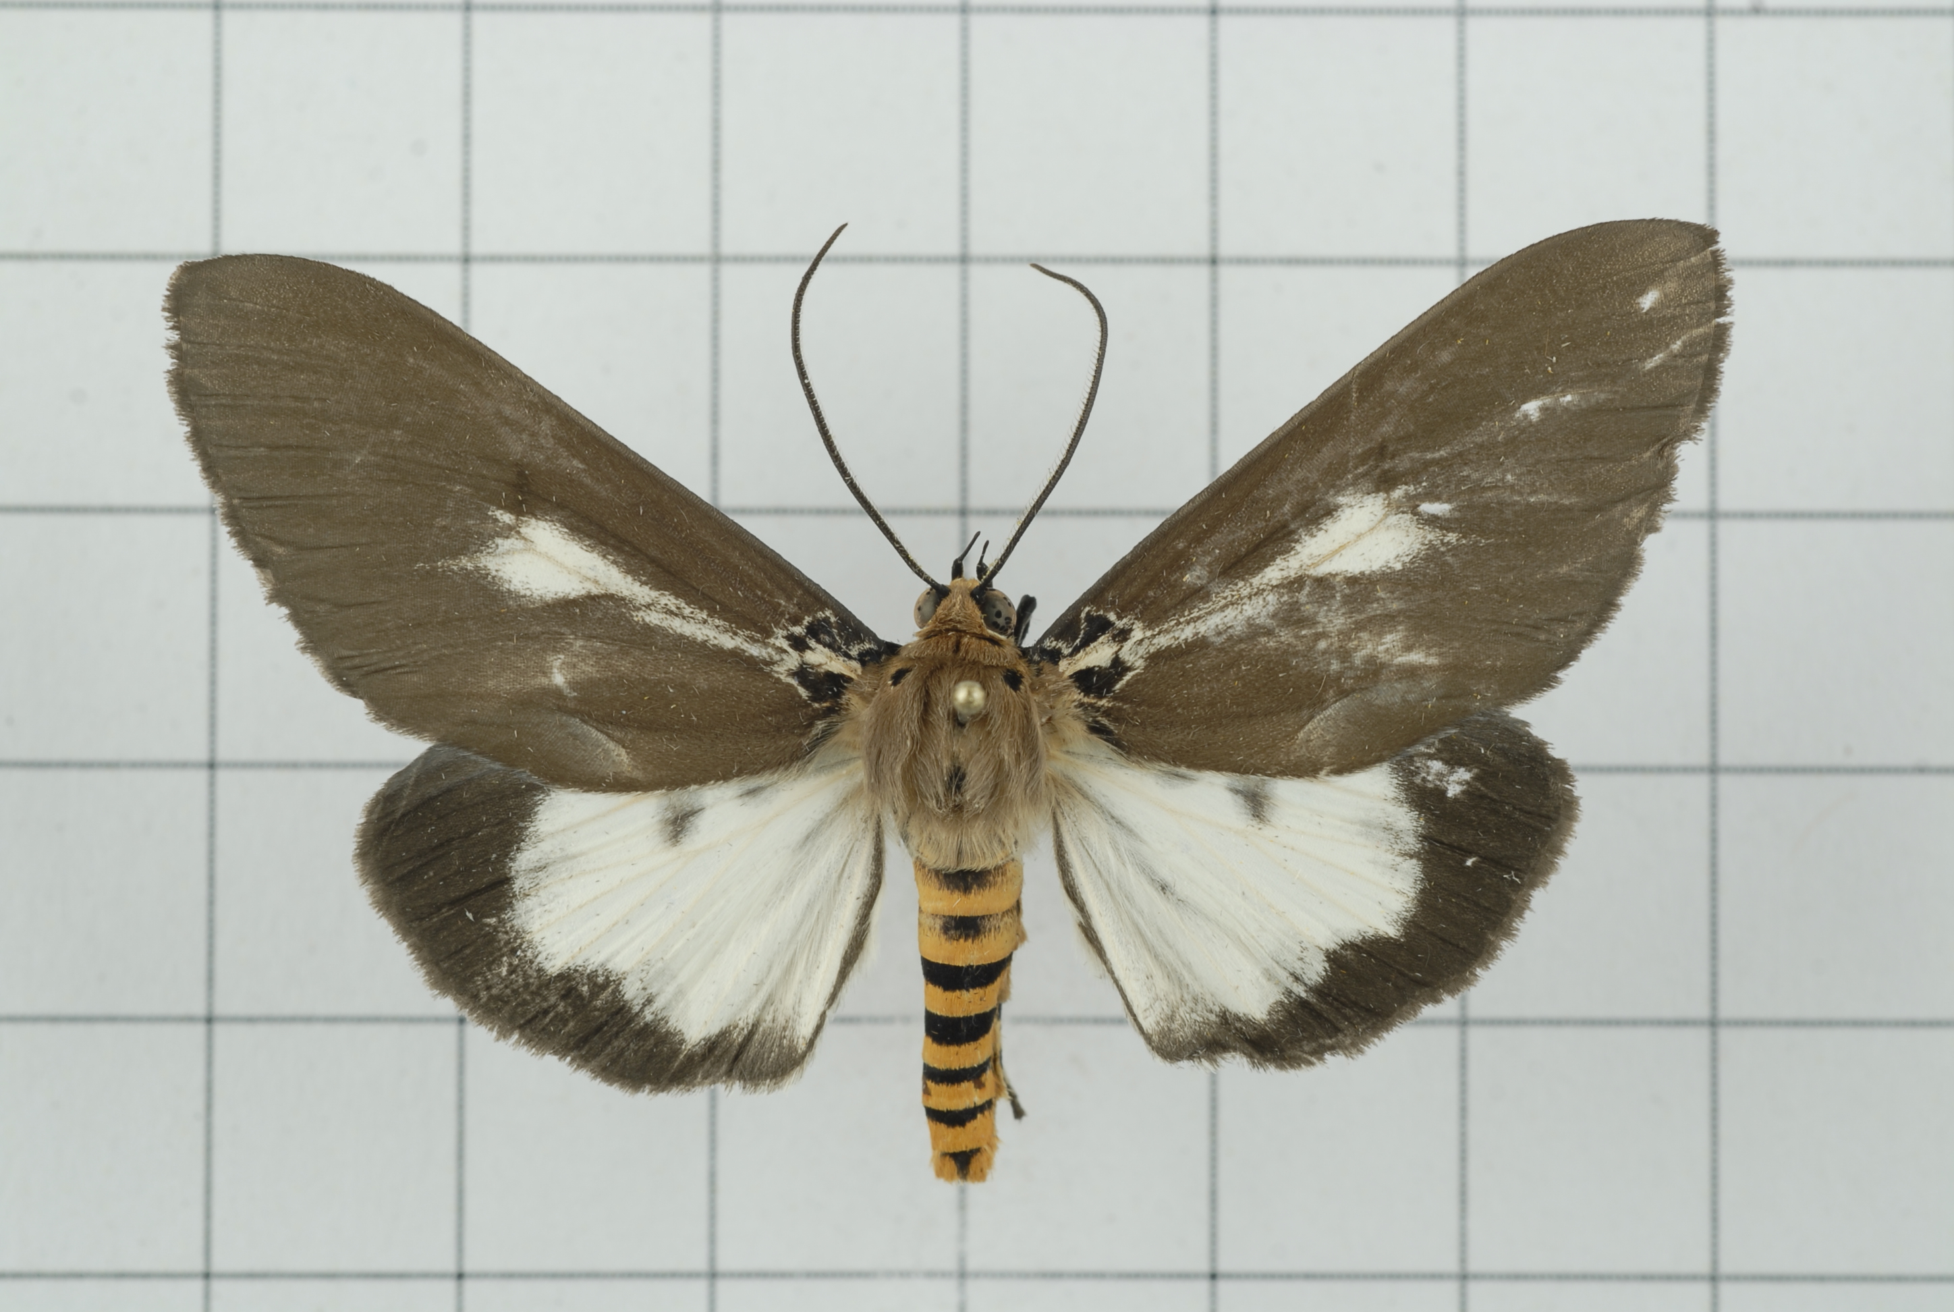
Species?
Asota heliconia zebrina
